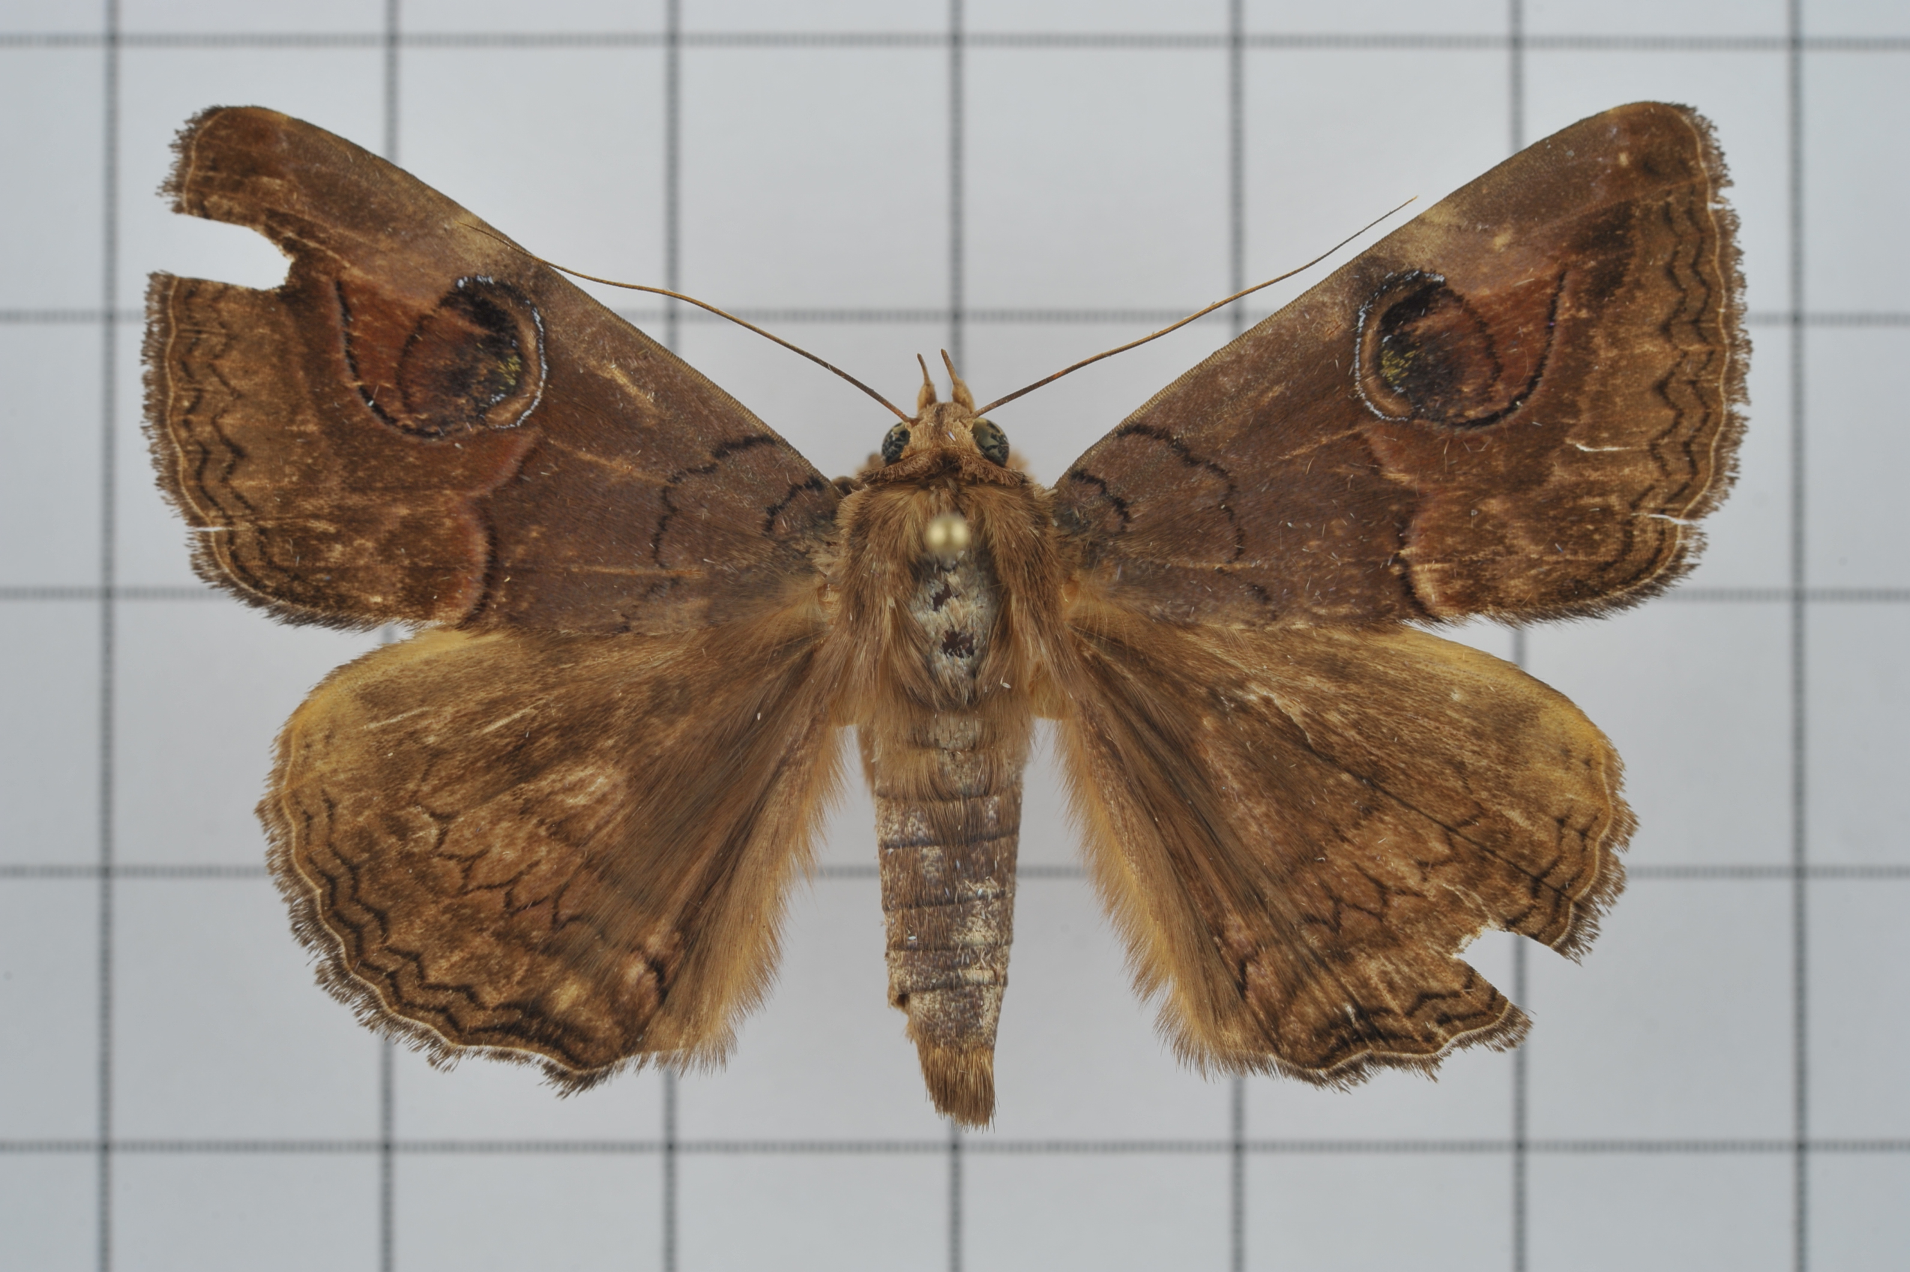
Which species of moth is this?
Ommatophora luminosa
